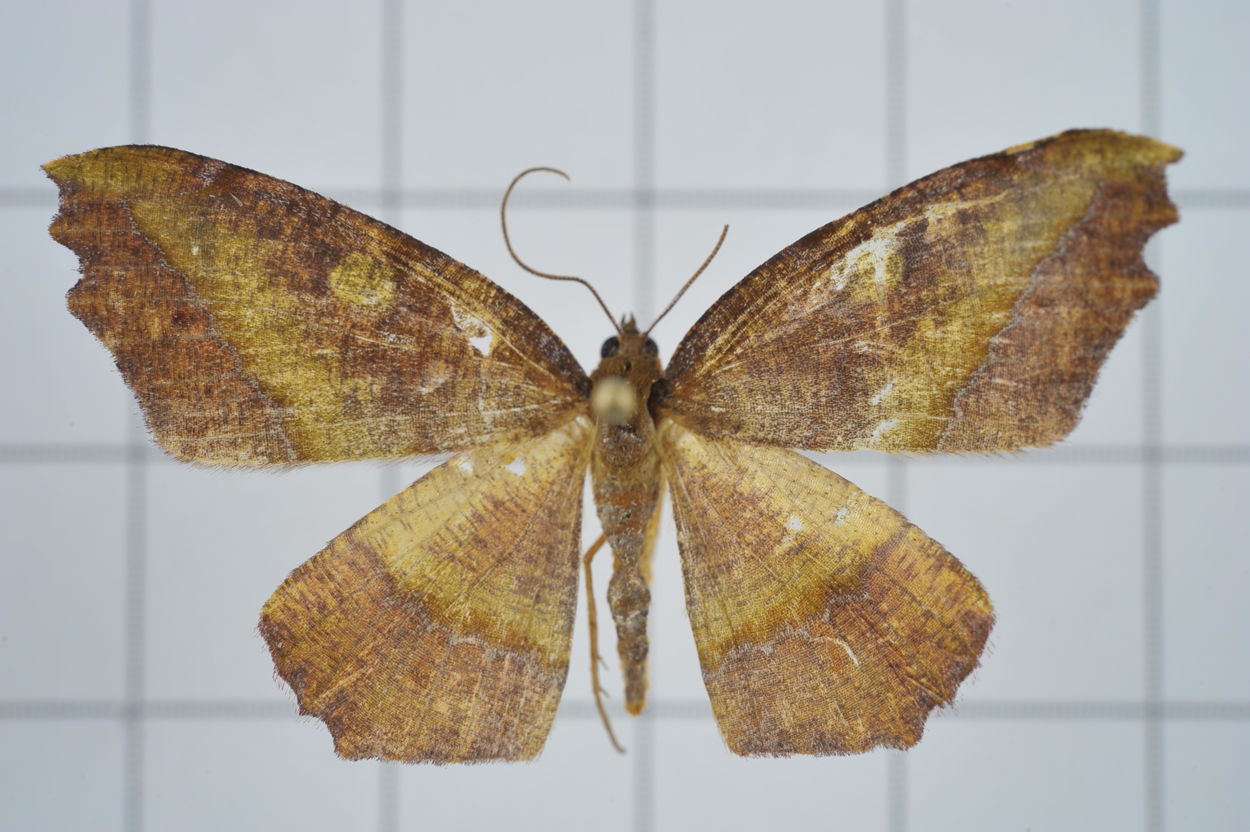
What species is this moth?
Leptomiza calcearia calcearia
